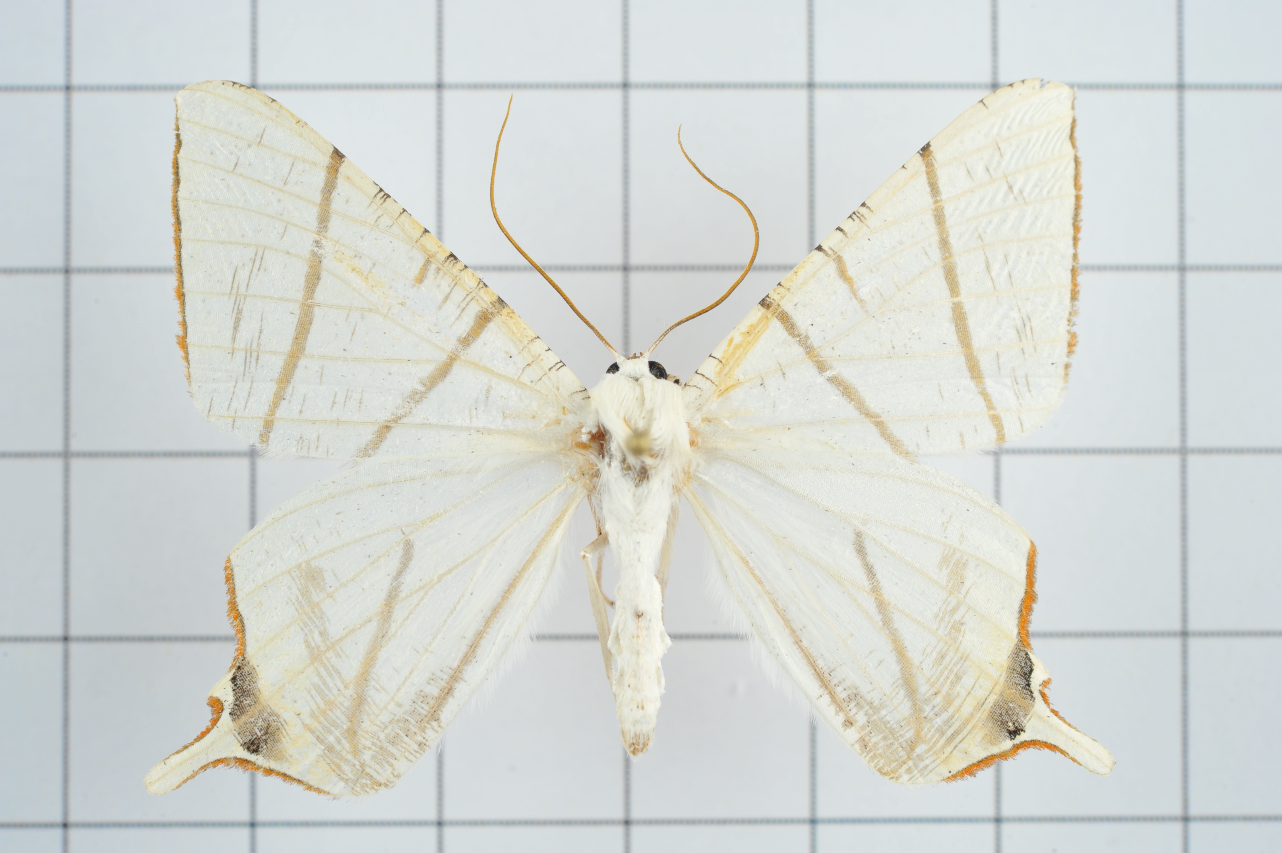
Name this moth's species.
Ourapteryx clara formosana
